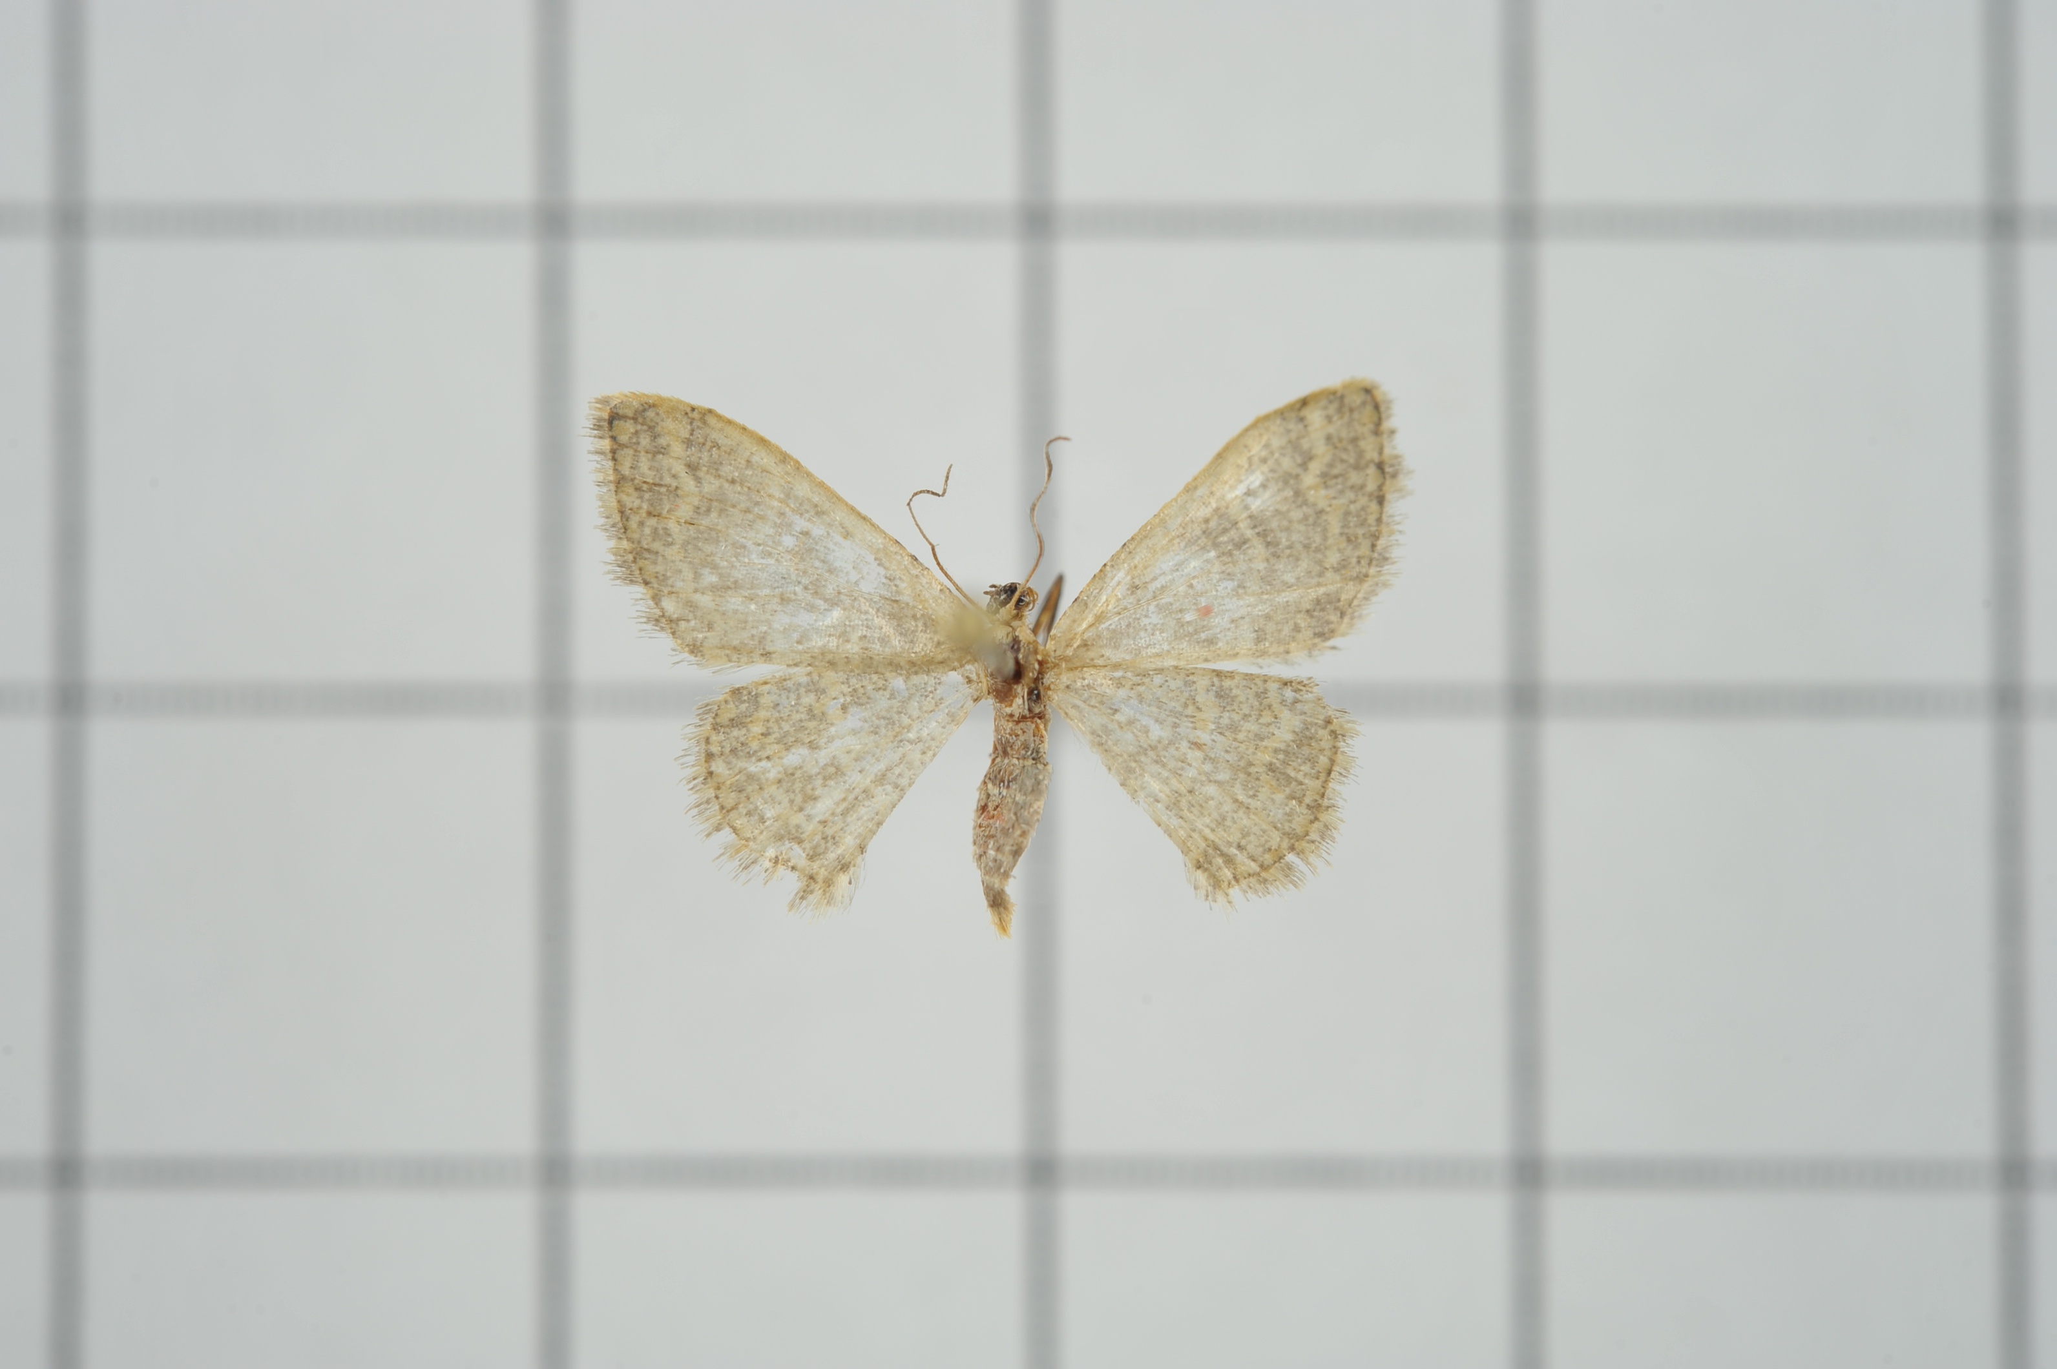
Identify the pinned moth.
Lophophleps purpurea
